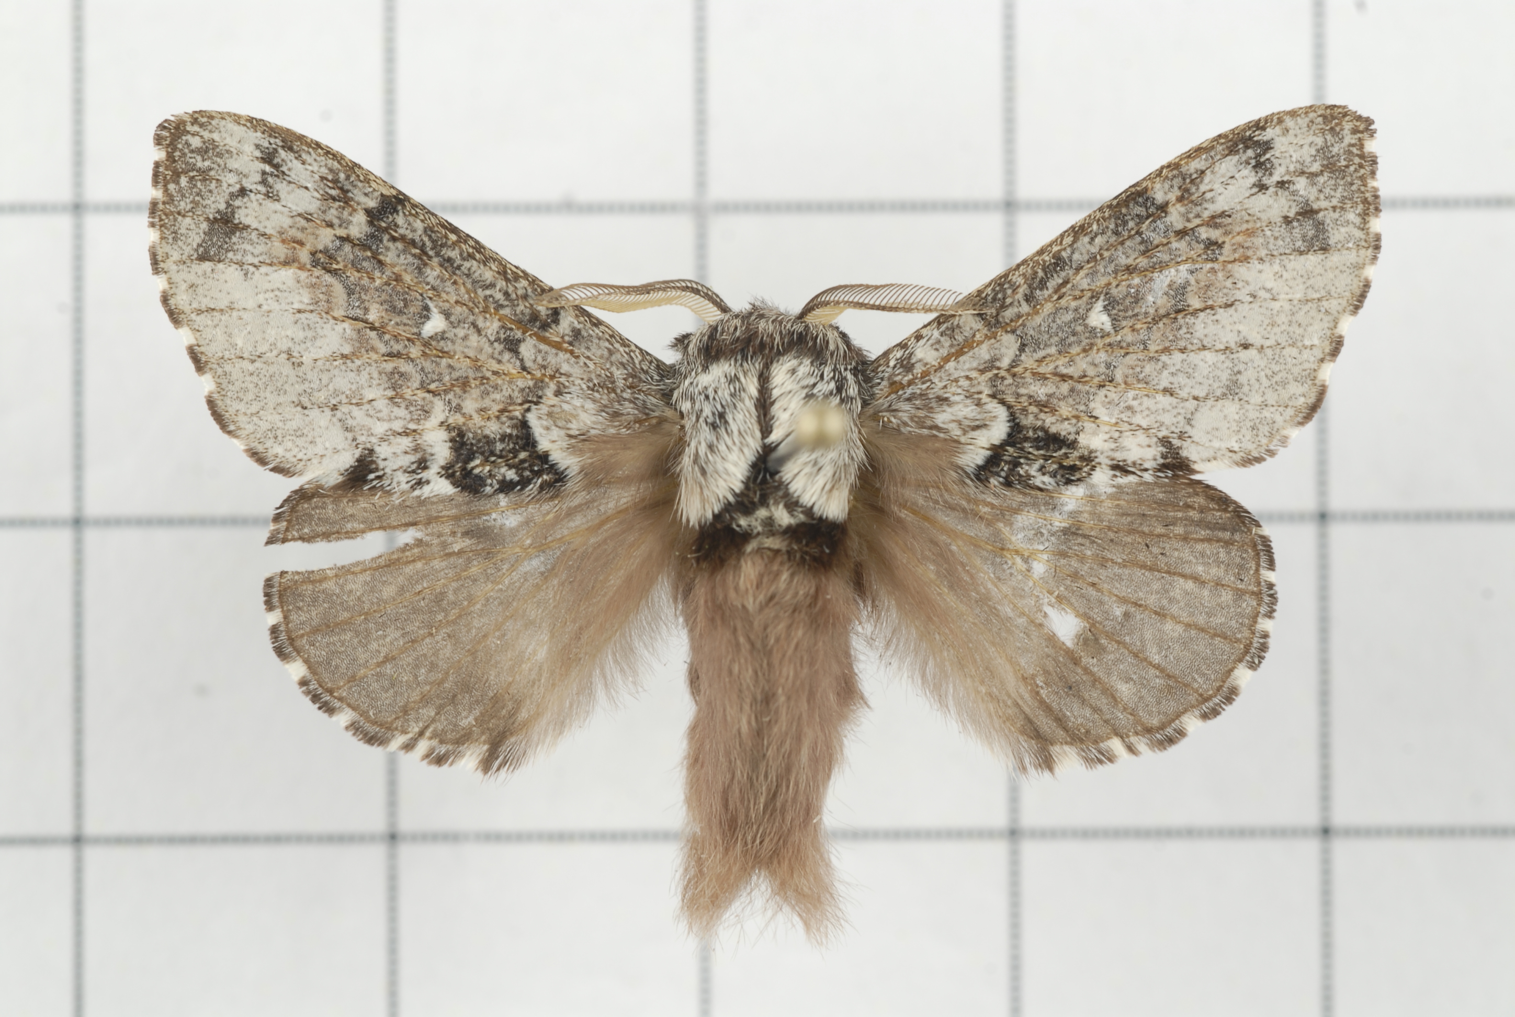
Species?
Cosmotriche discitincta discitincta
